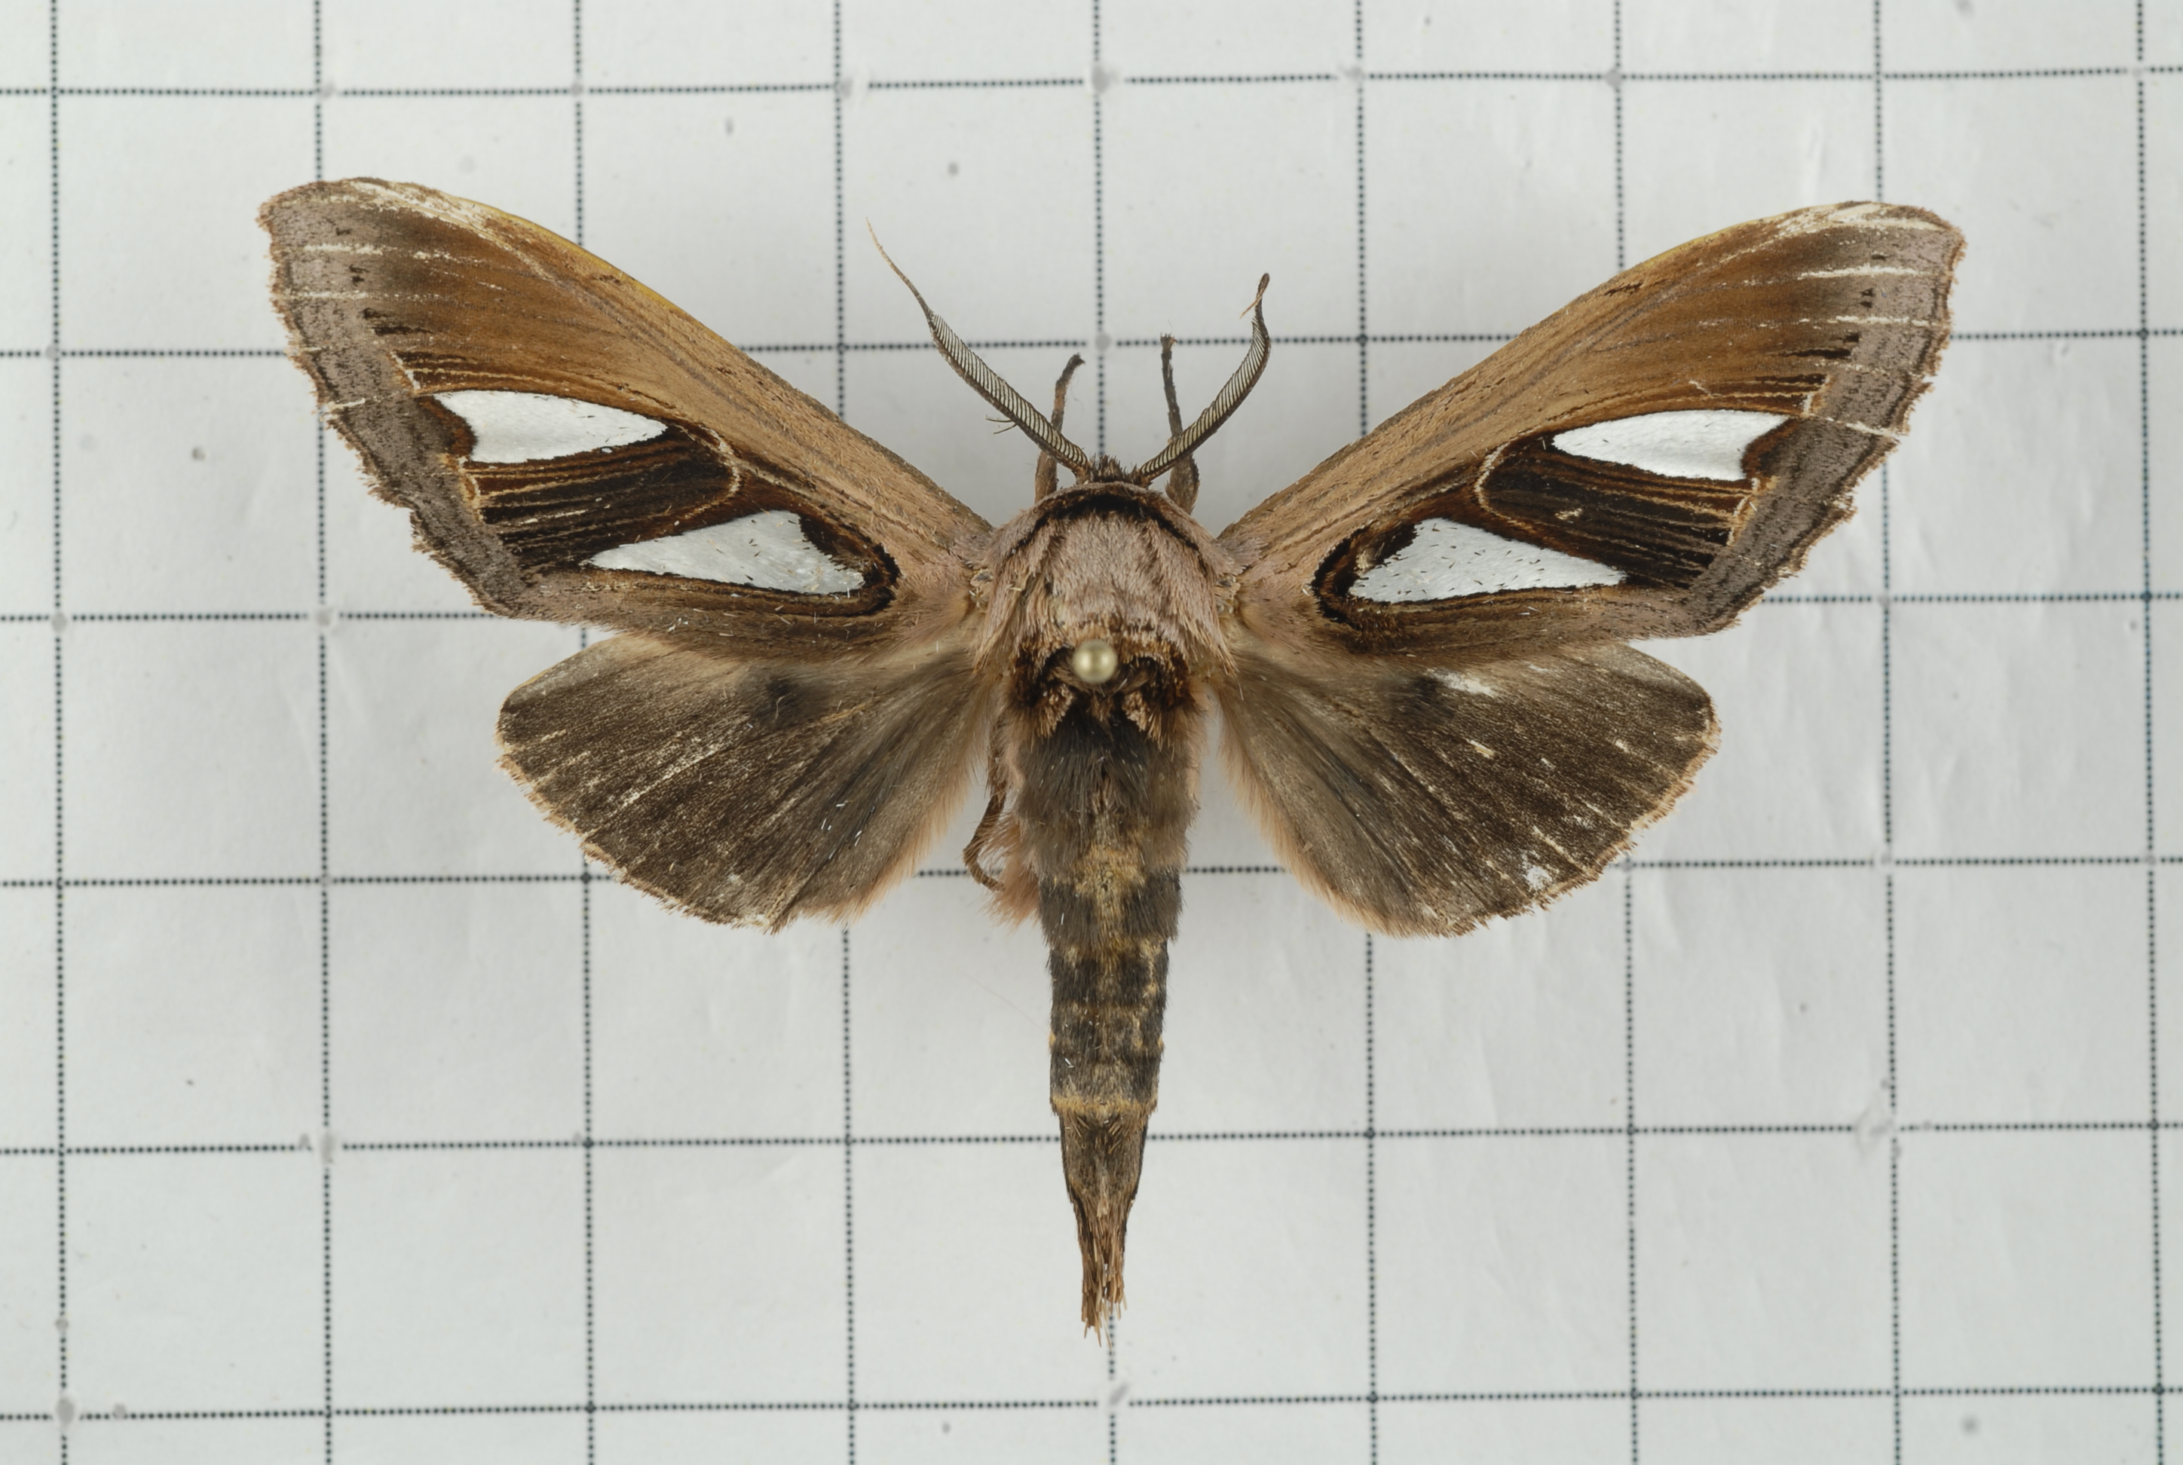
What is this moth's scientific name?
Tarsolepis japonica
